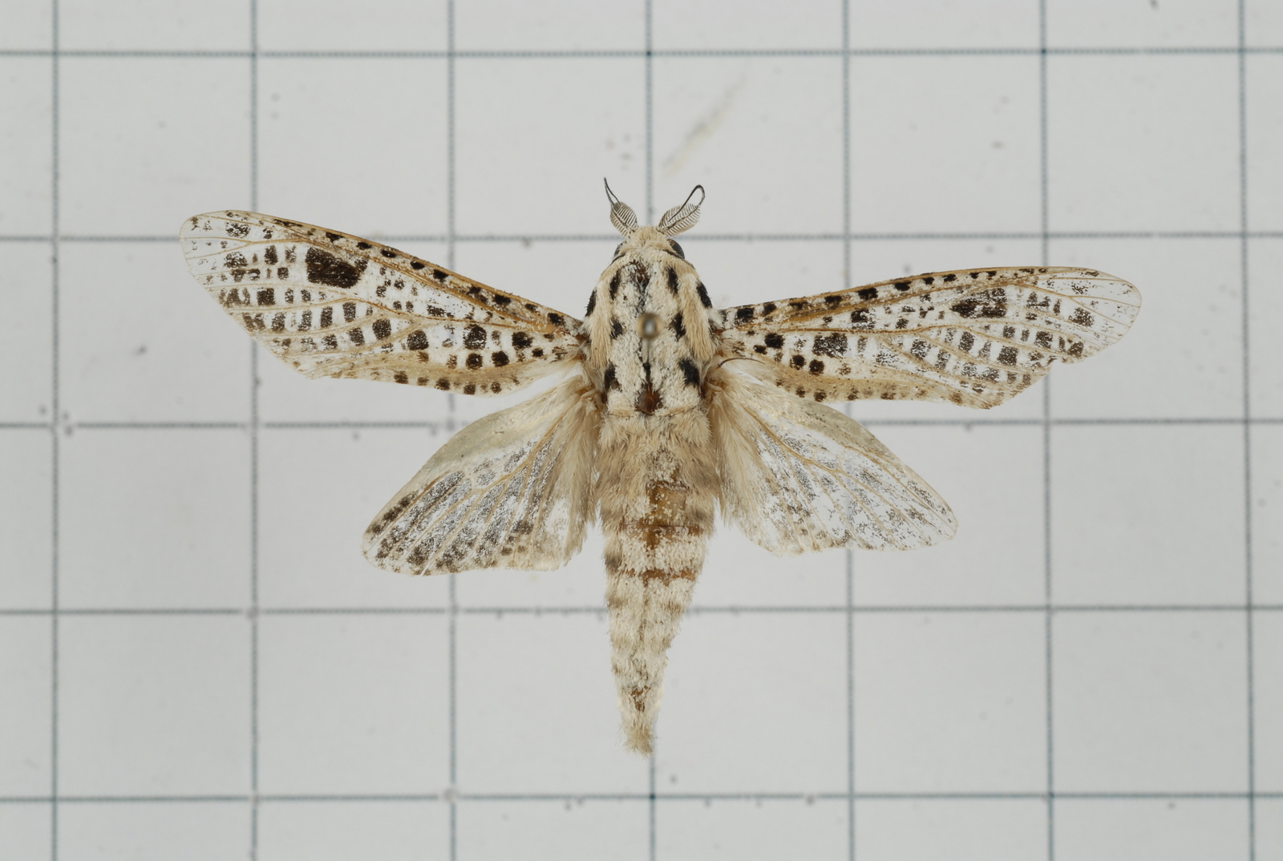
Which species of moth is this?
Rapdalus pardicolor
